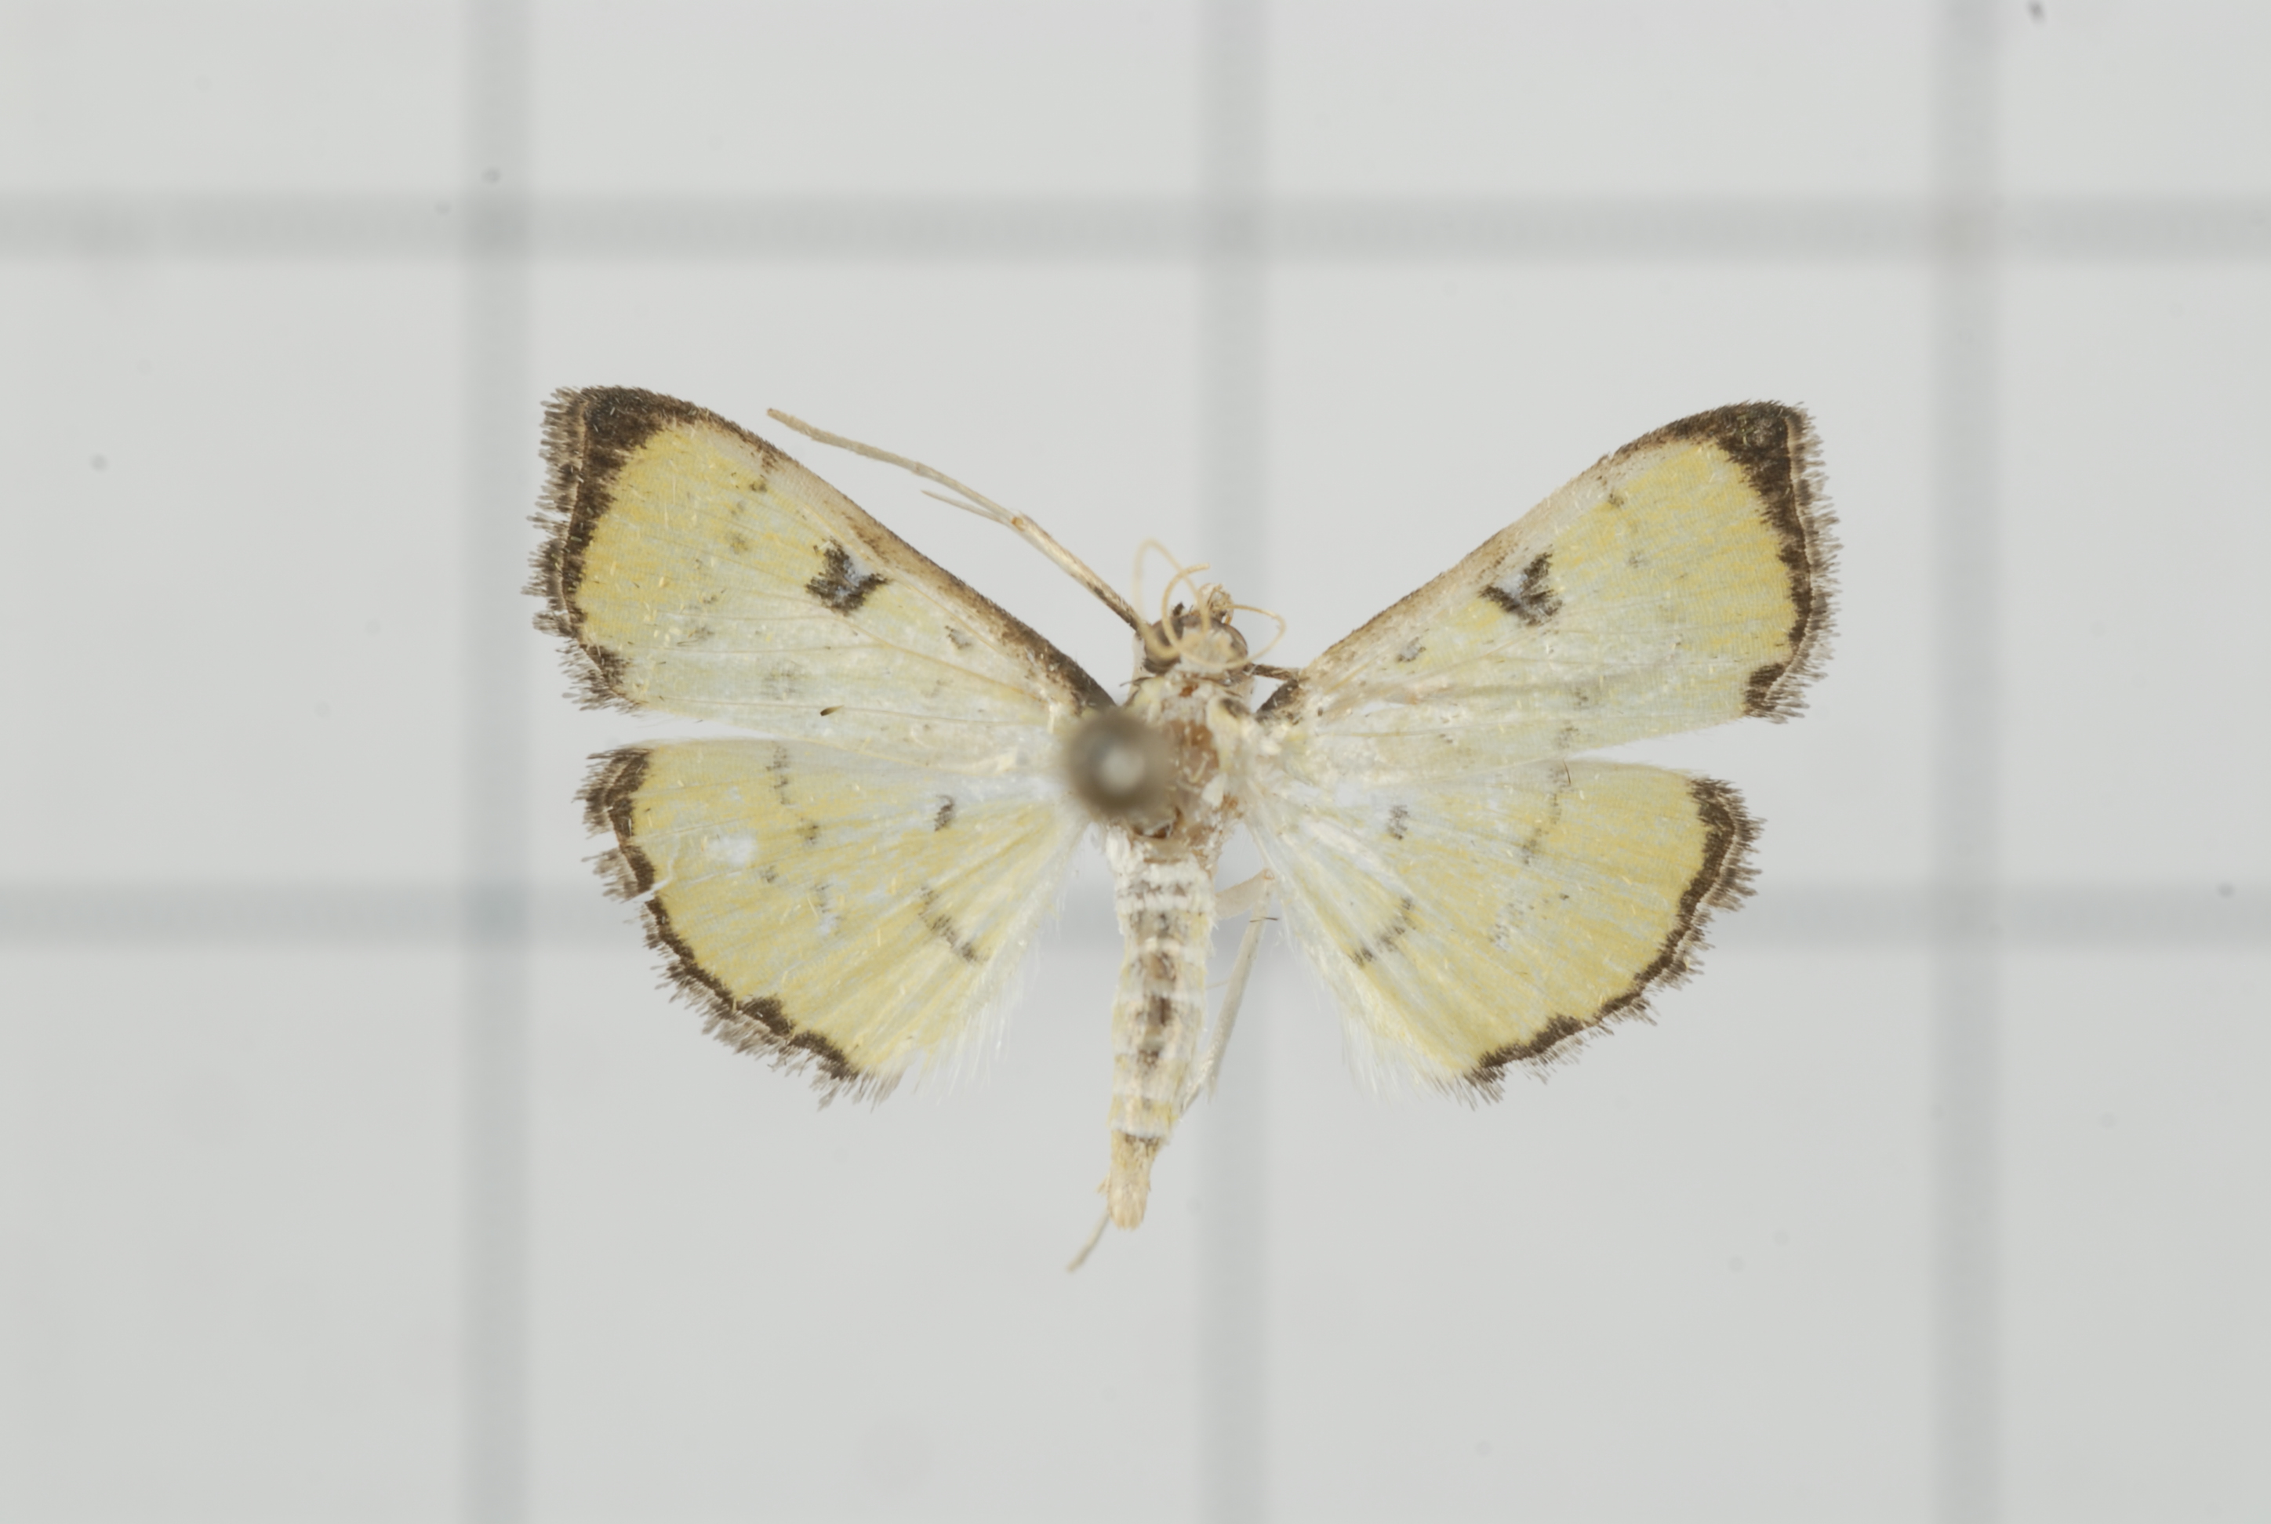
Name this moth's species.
Goniorhynchus butyrosa
